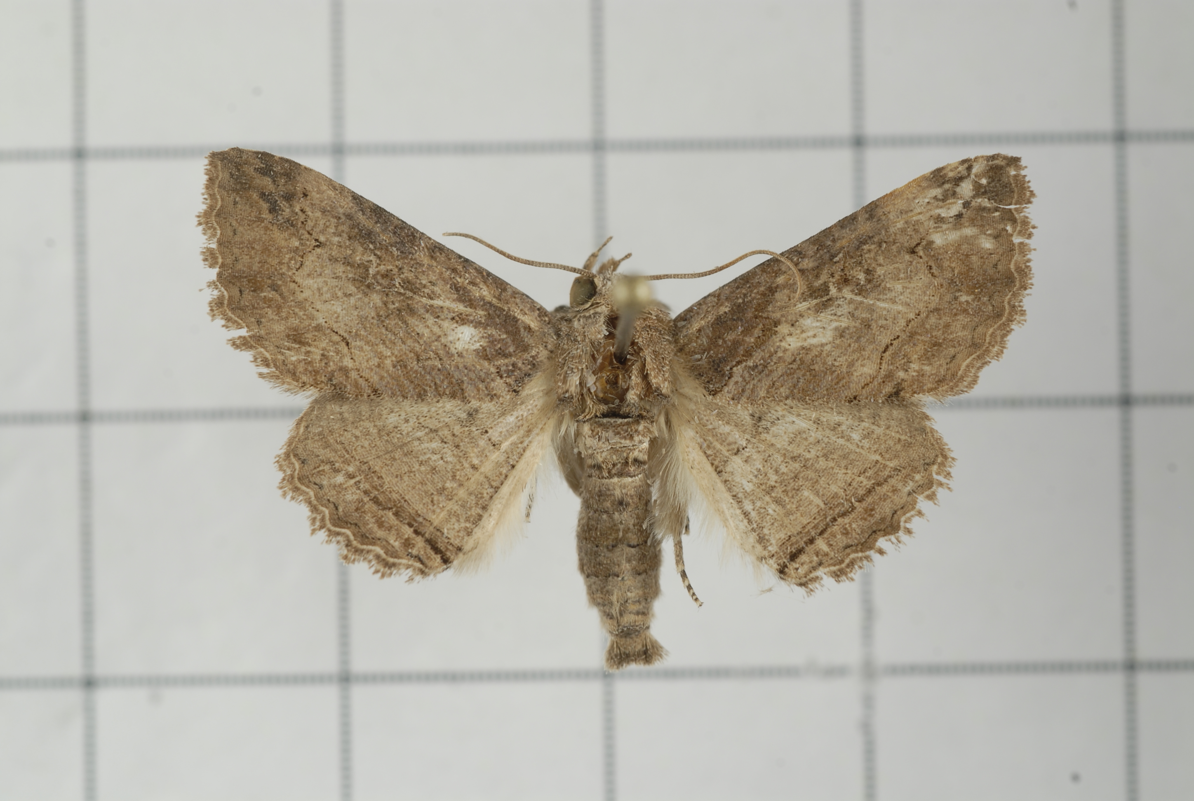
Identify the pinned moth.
Pericyma cruegeri
